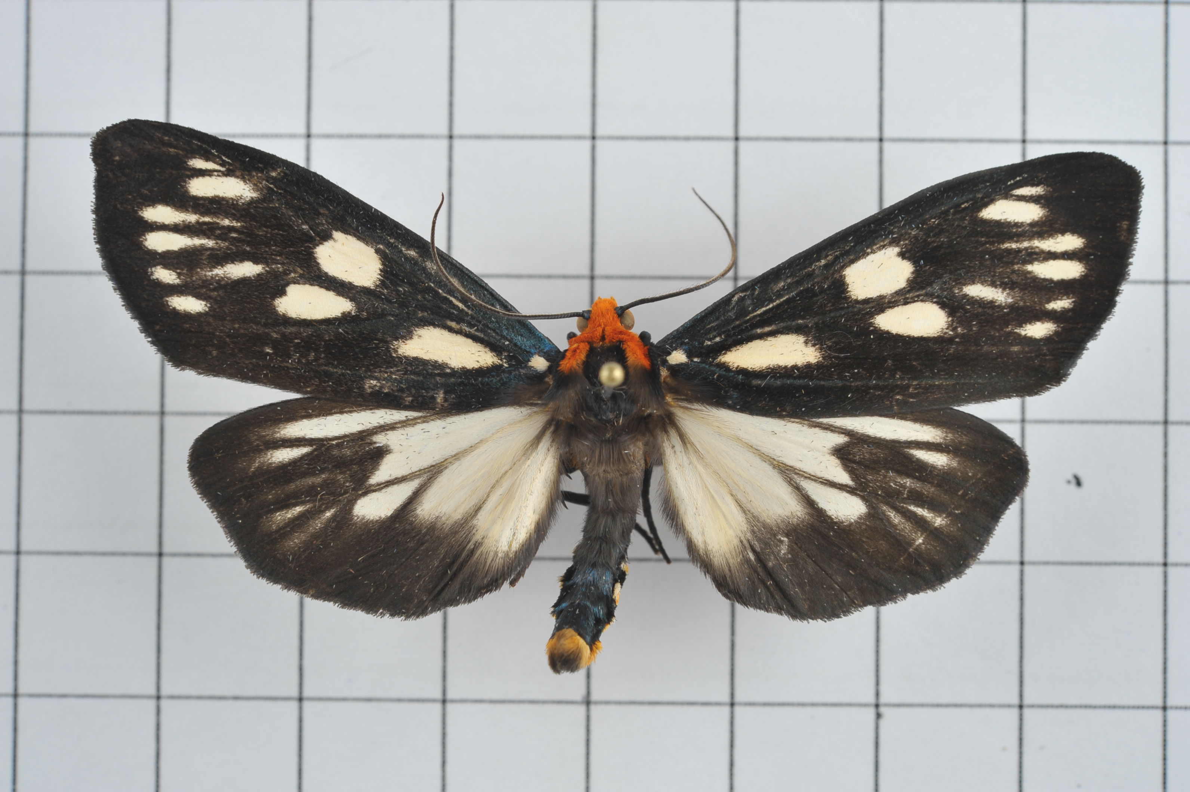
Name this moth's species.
Macrobrochis gigas
